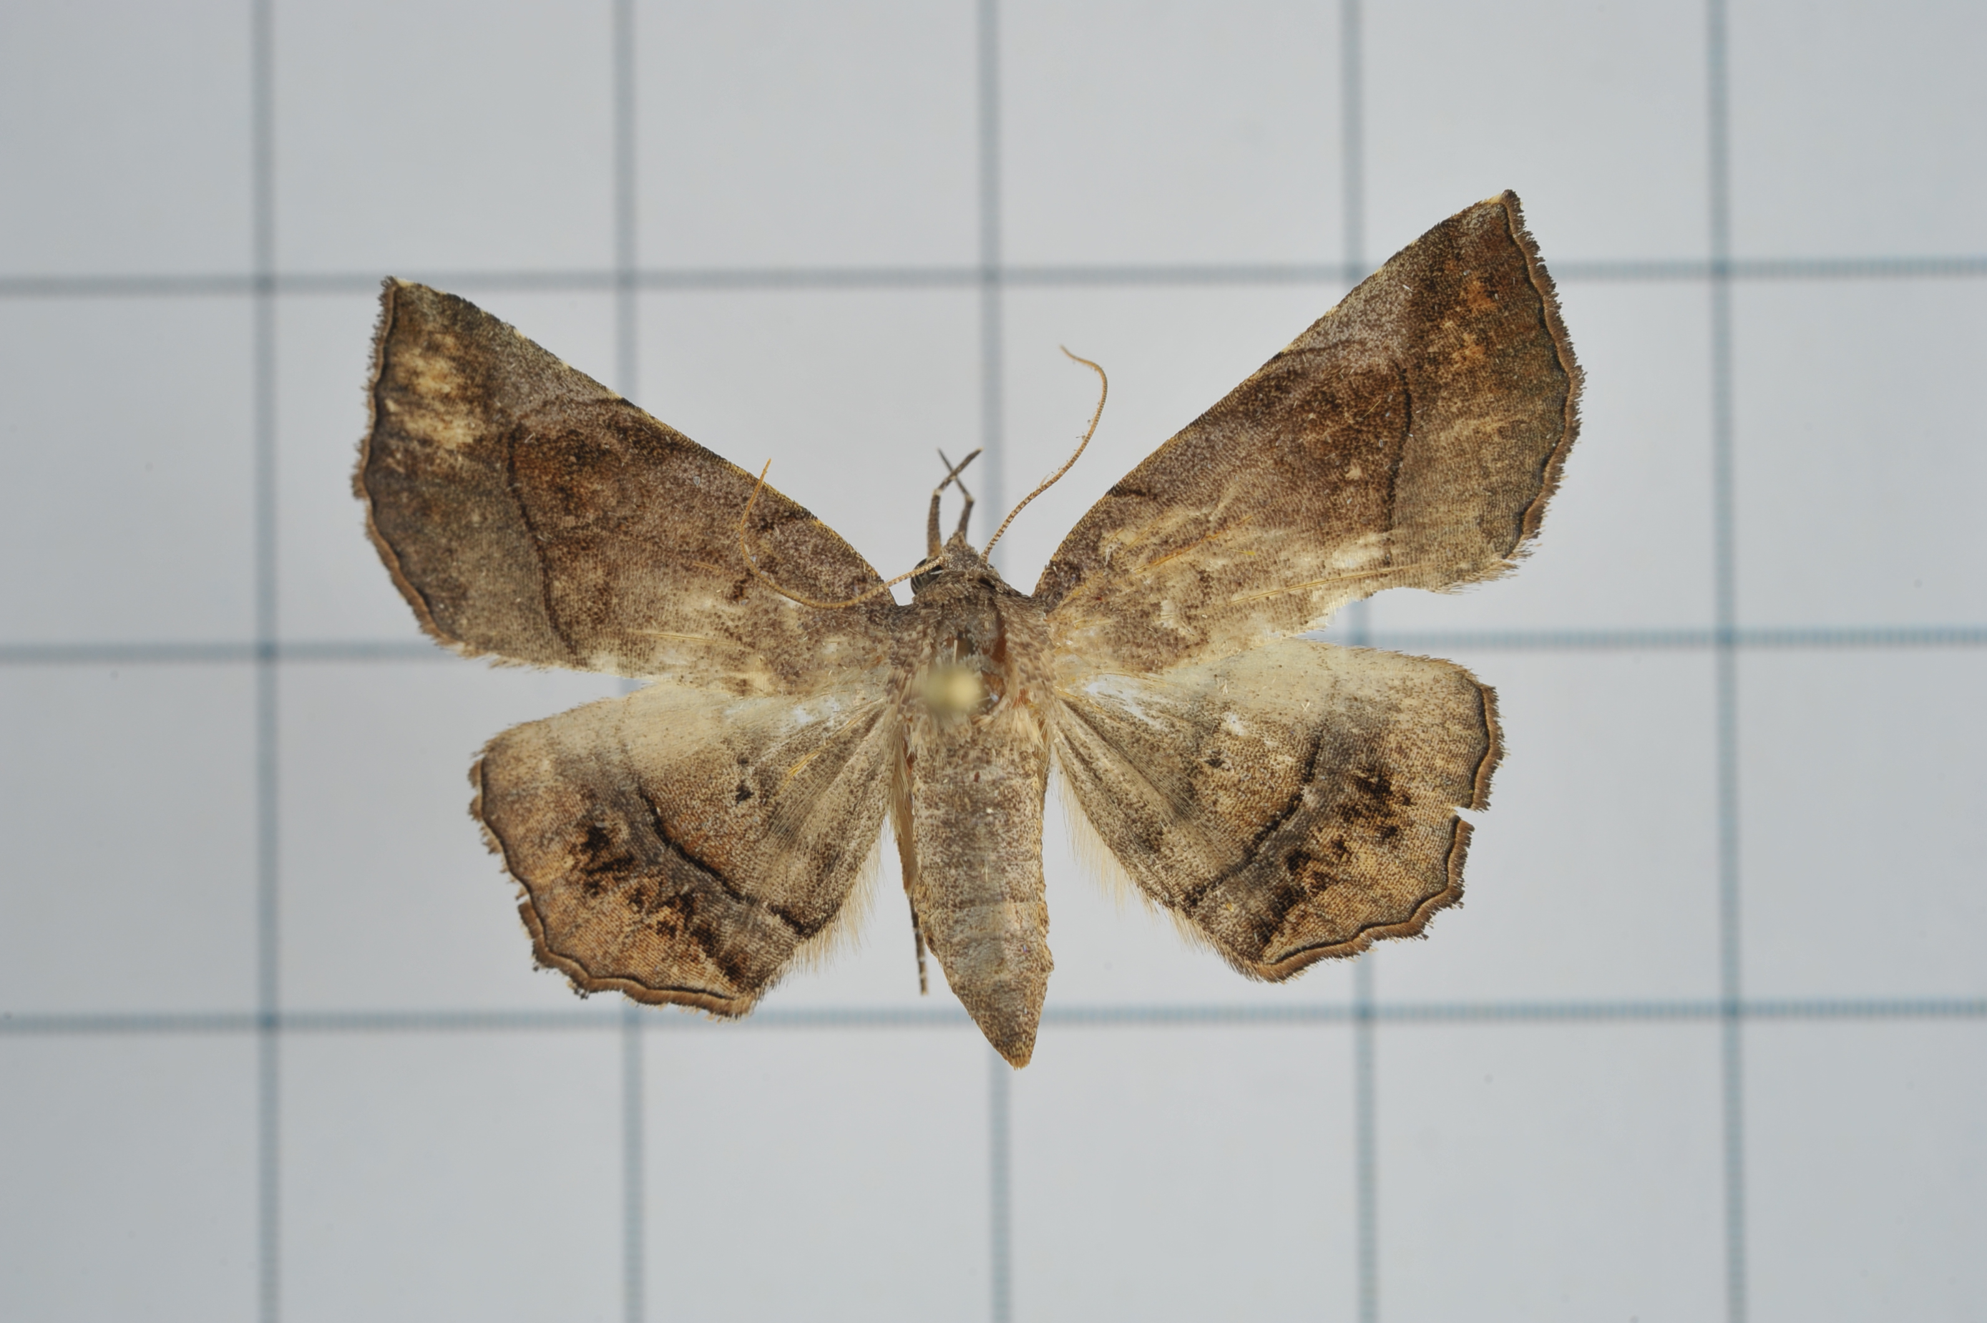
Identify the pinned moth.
Pangrapta plumbilineata
